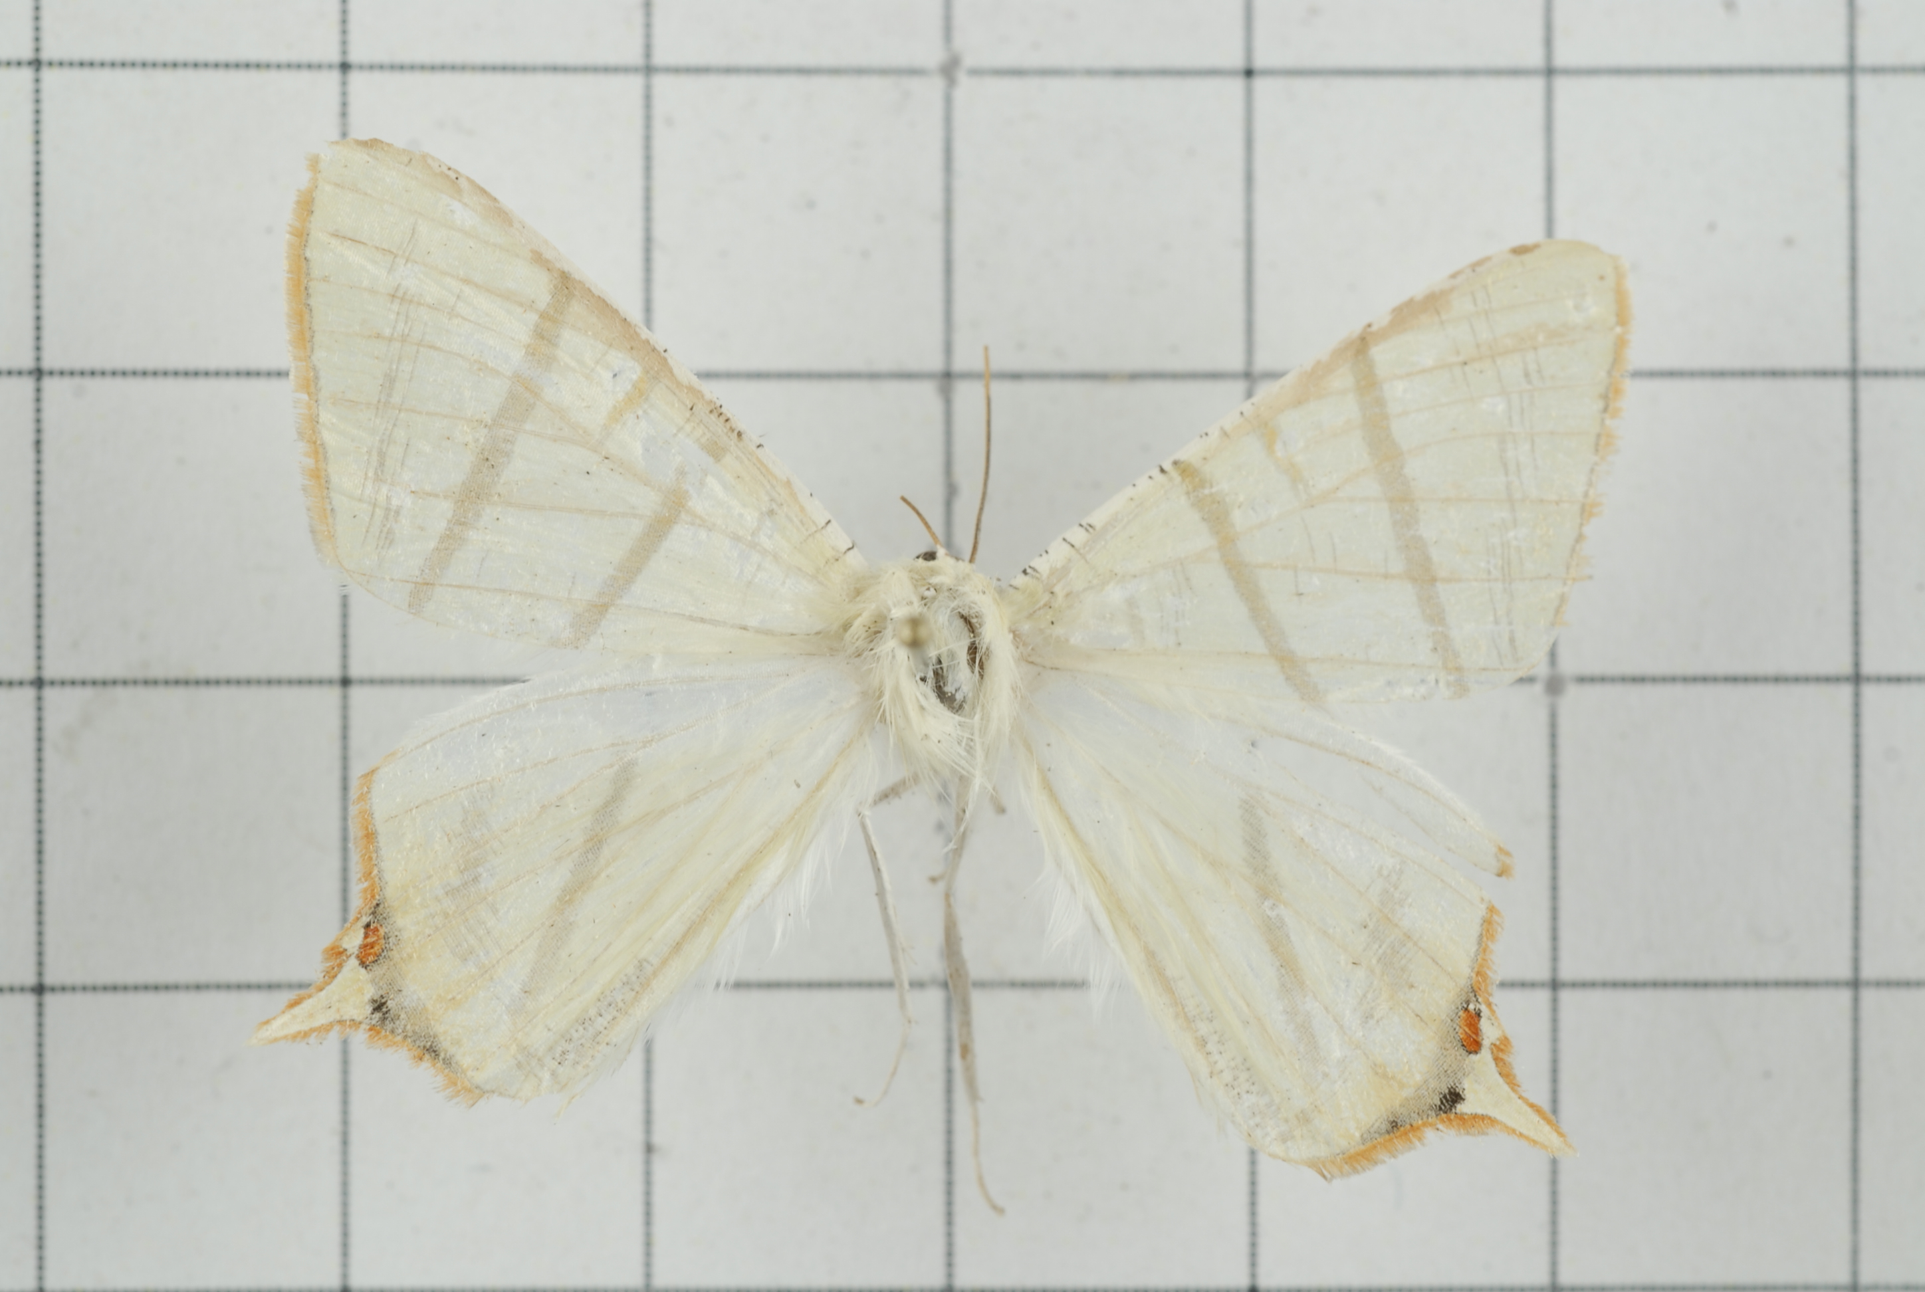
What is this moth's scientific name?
Ourapteryx sciticaudaria
